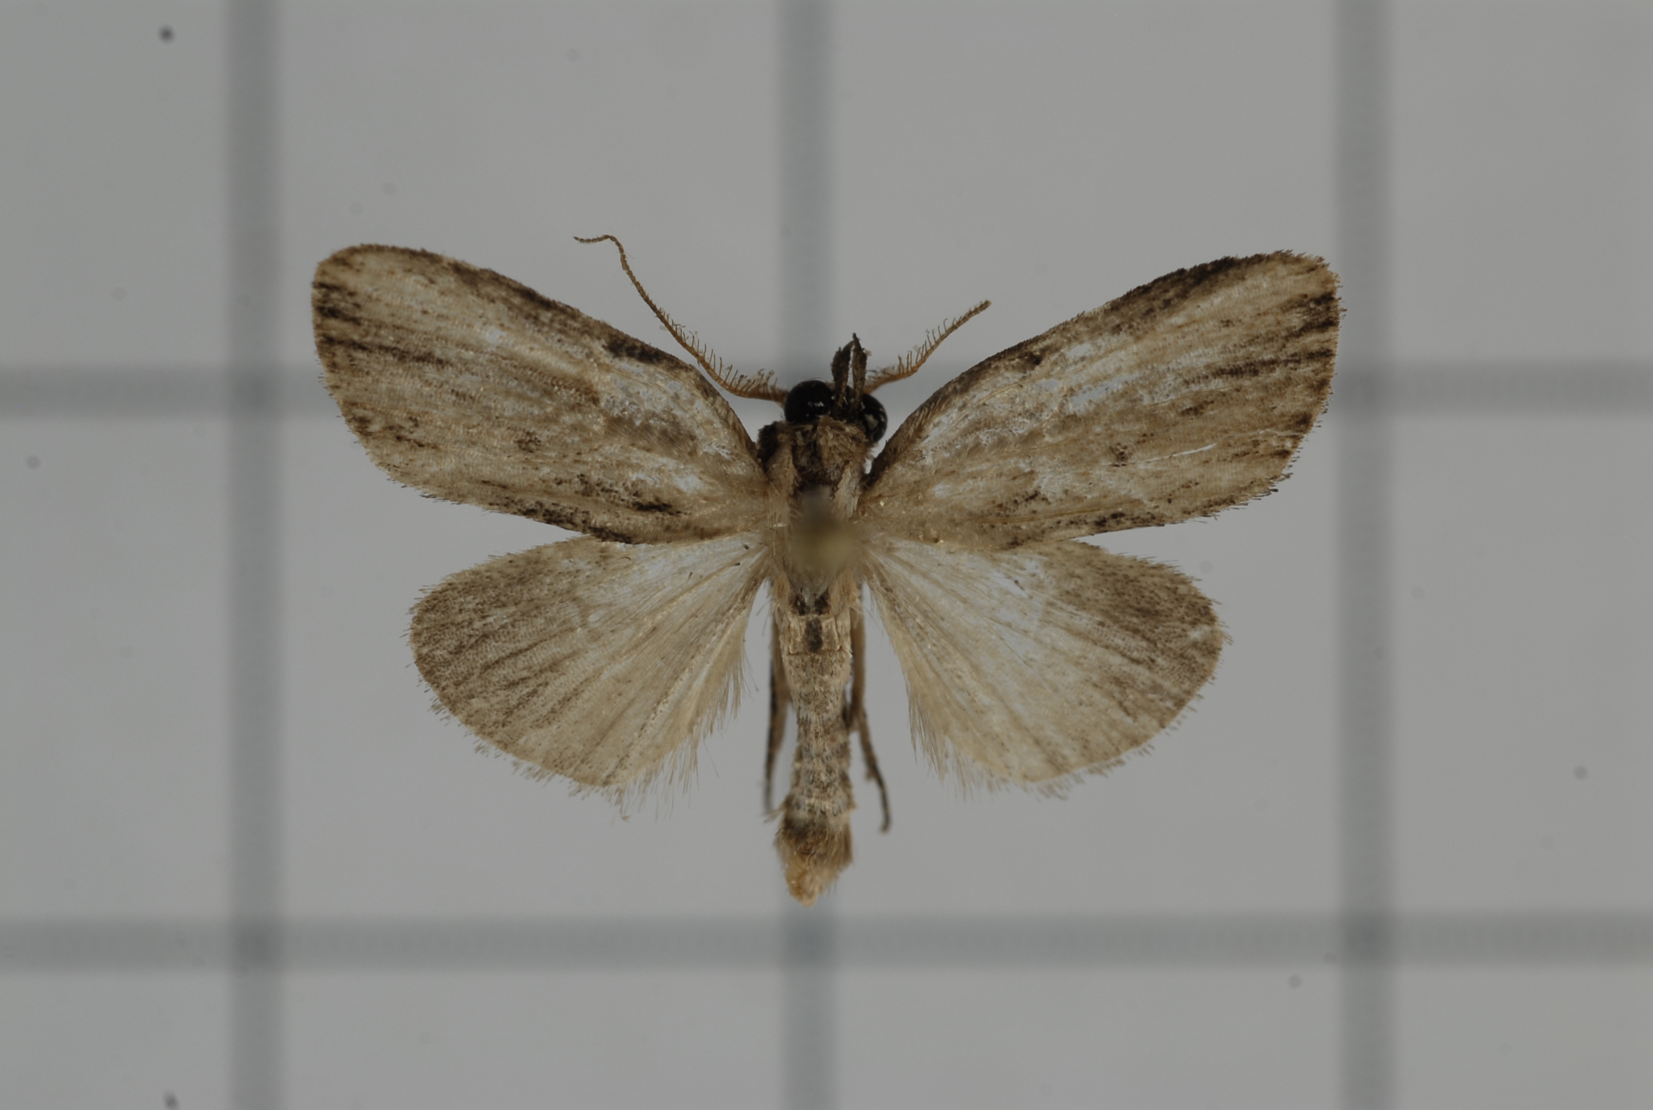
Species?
Sarbena ustipennis
